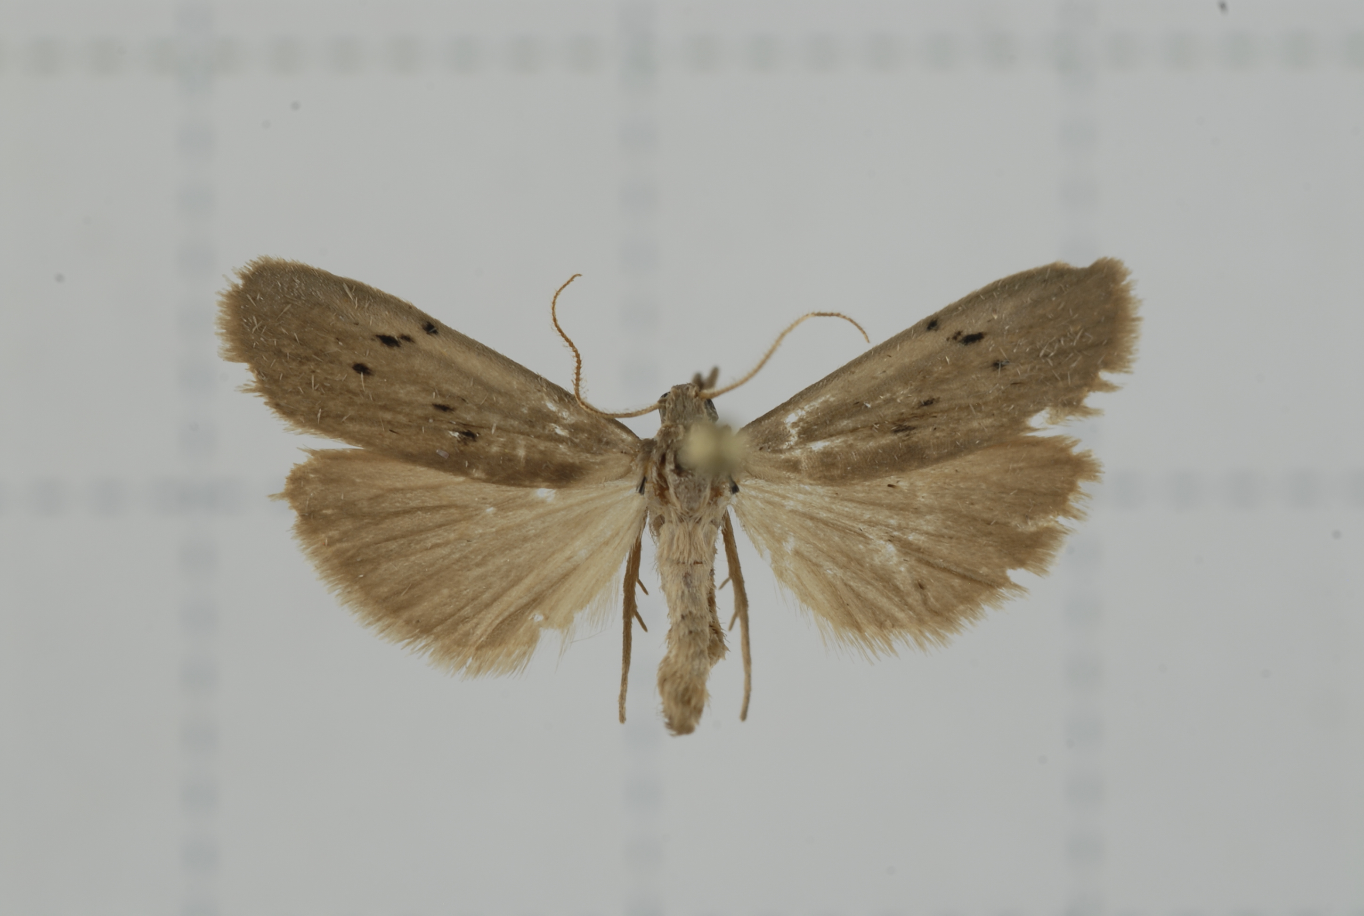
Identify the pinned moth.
Pelosia muscerda tetrasticta
